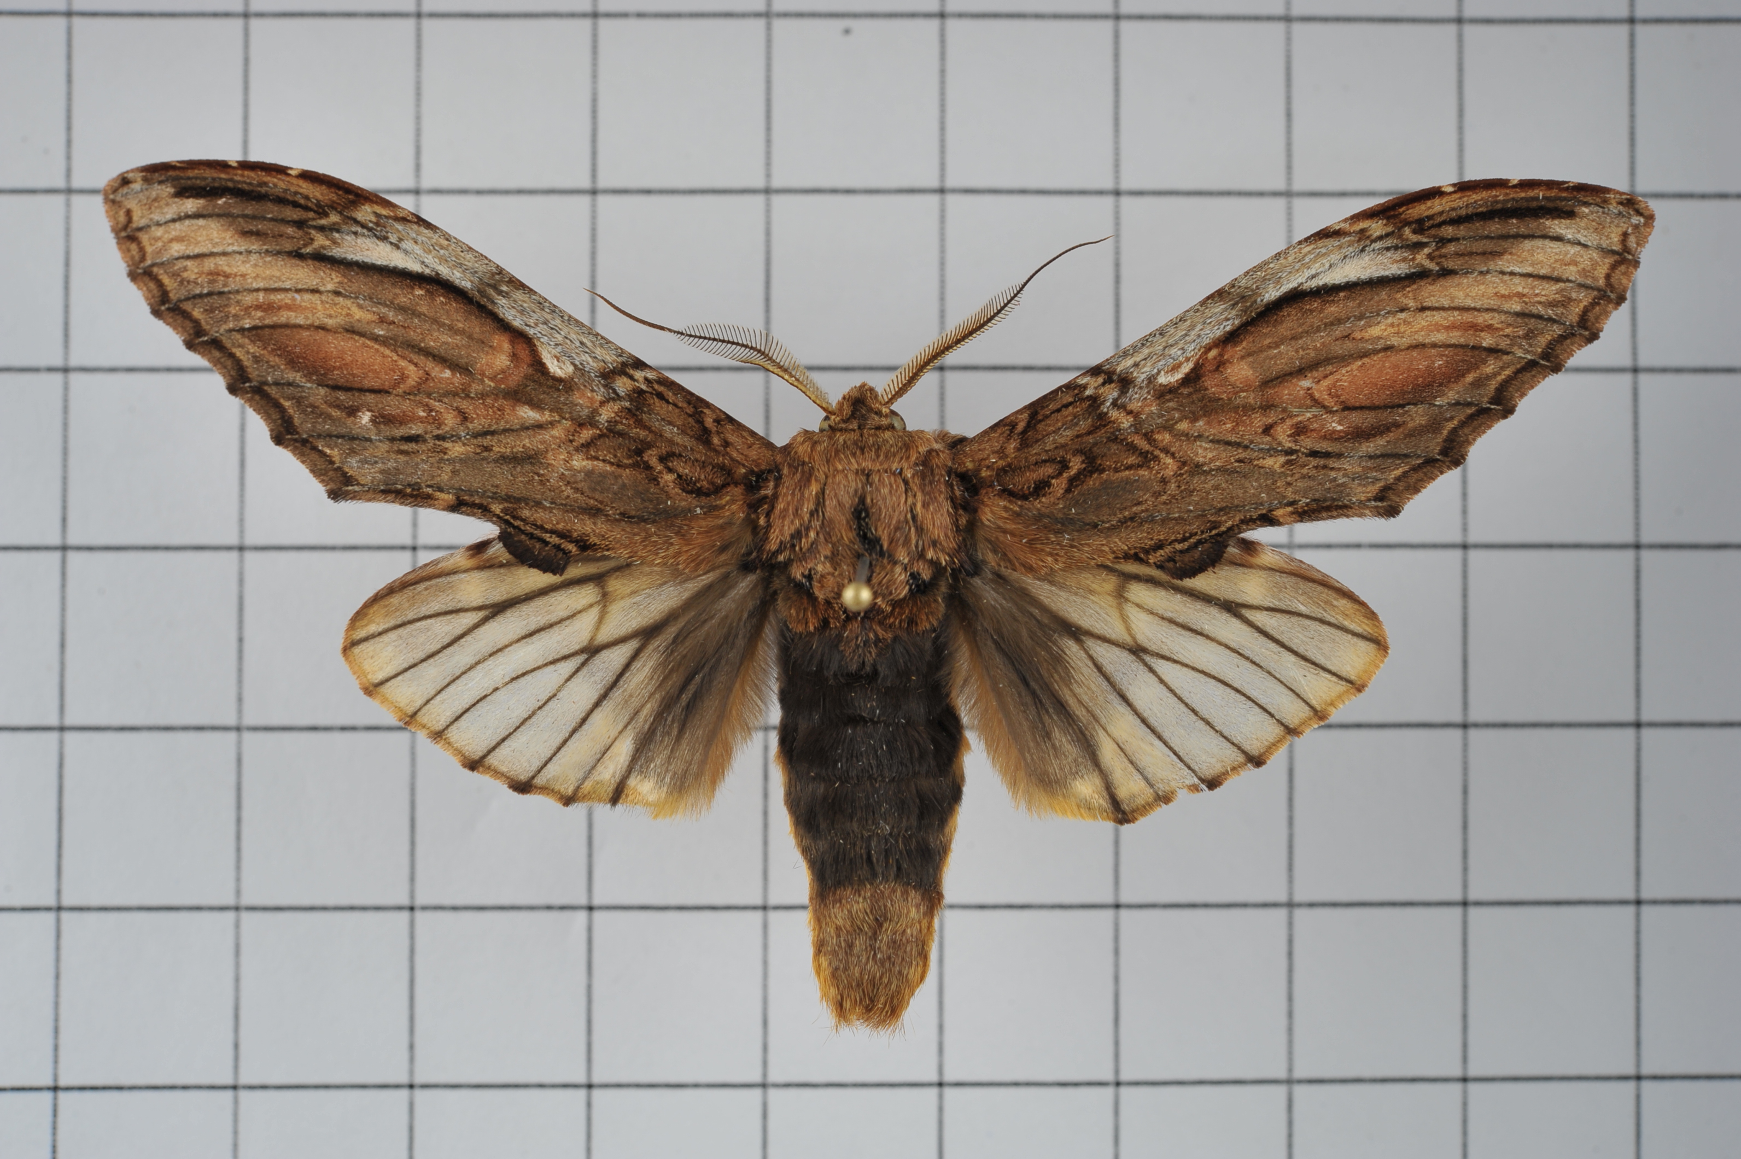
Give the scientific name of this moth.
Acmeshachia gigantea
